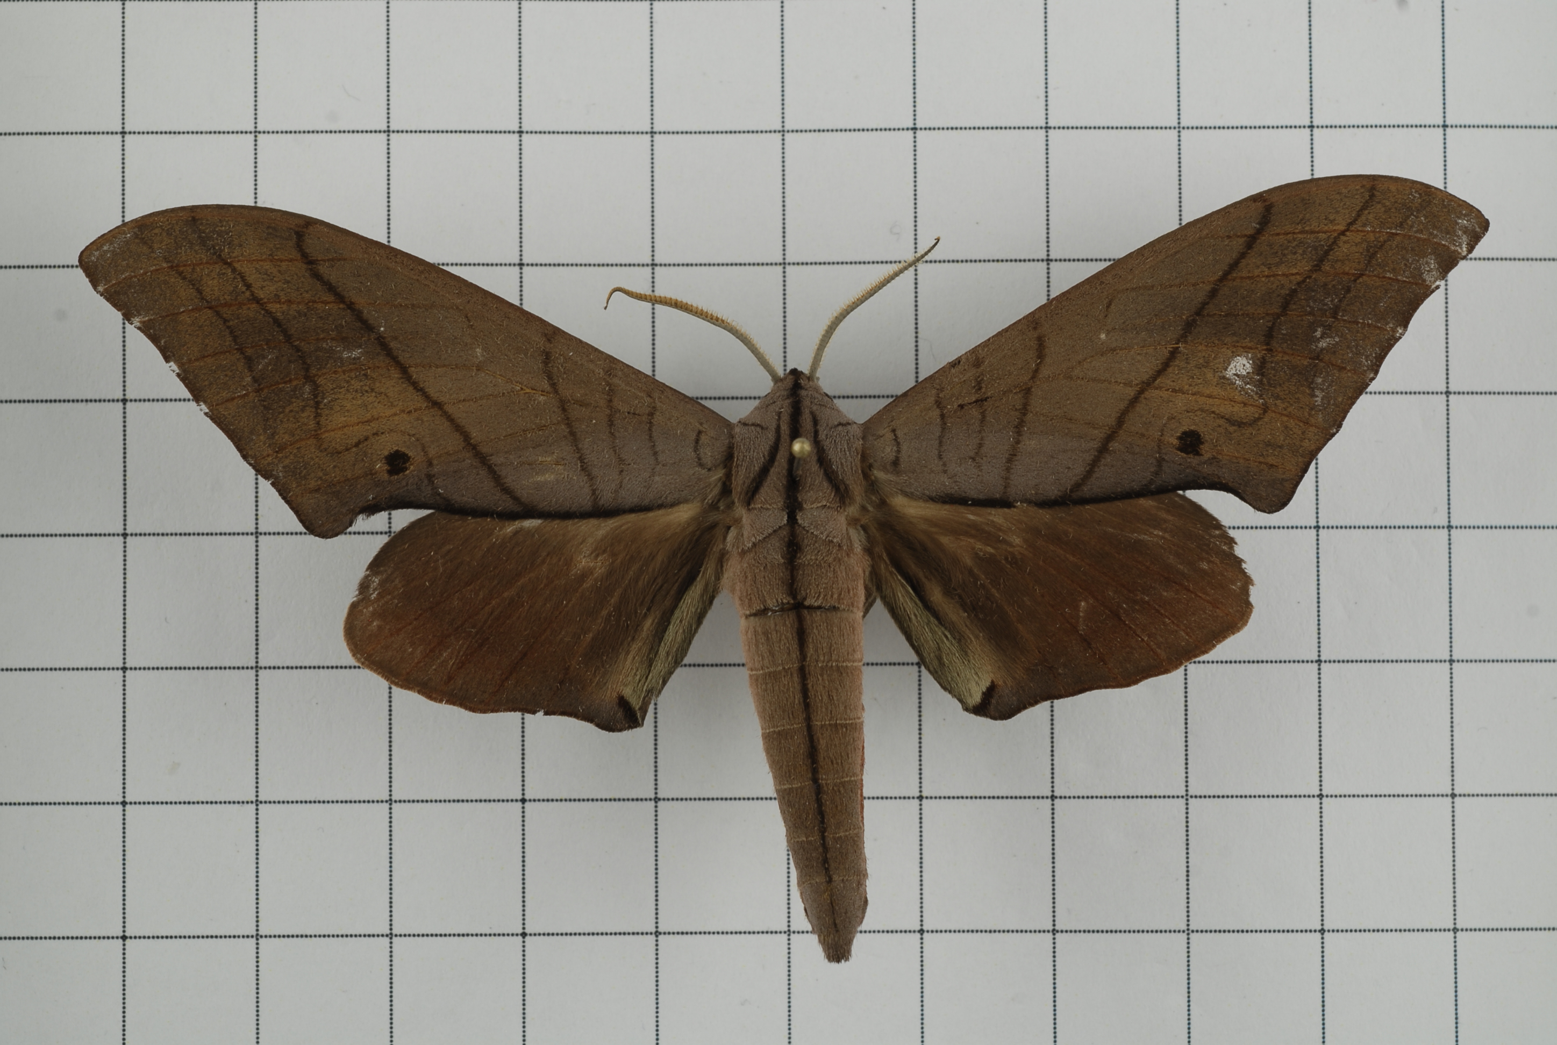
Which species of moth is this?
Marumba cristata bukaiana
